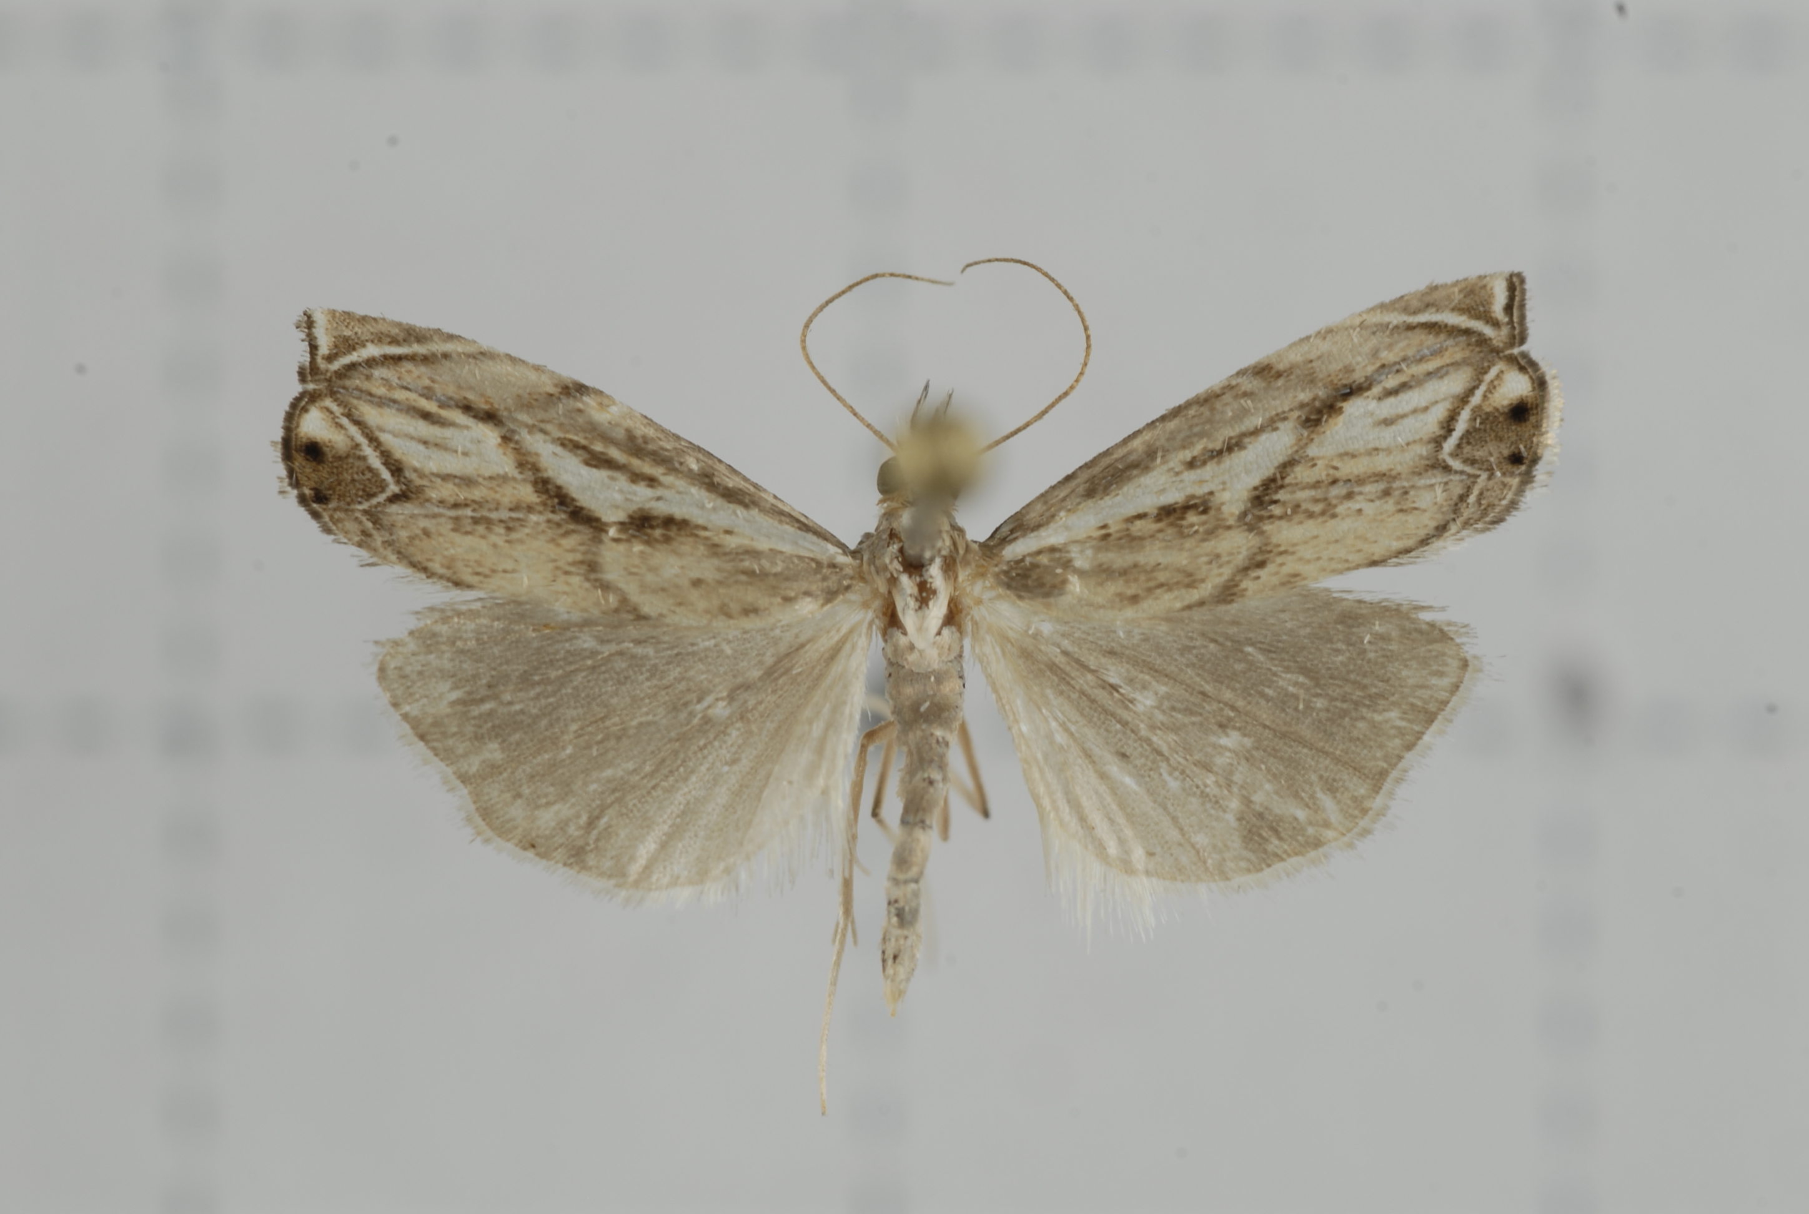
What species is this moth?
Roxita bipunctella
